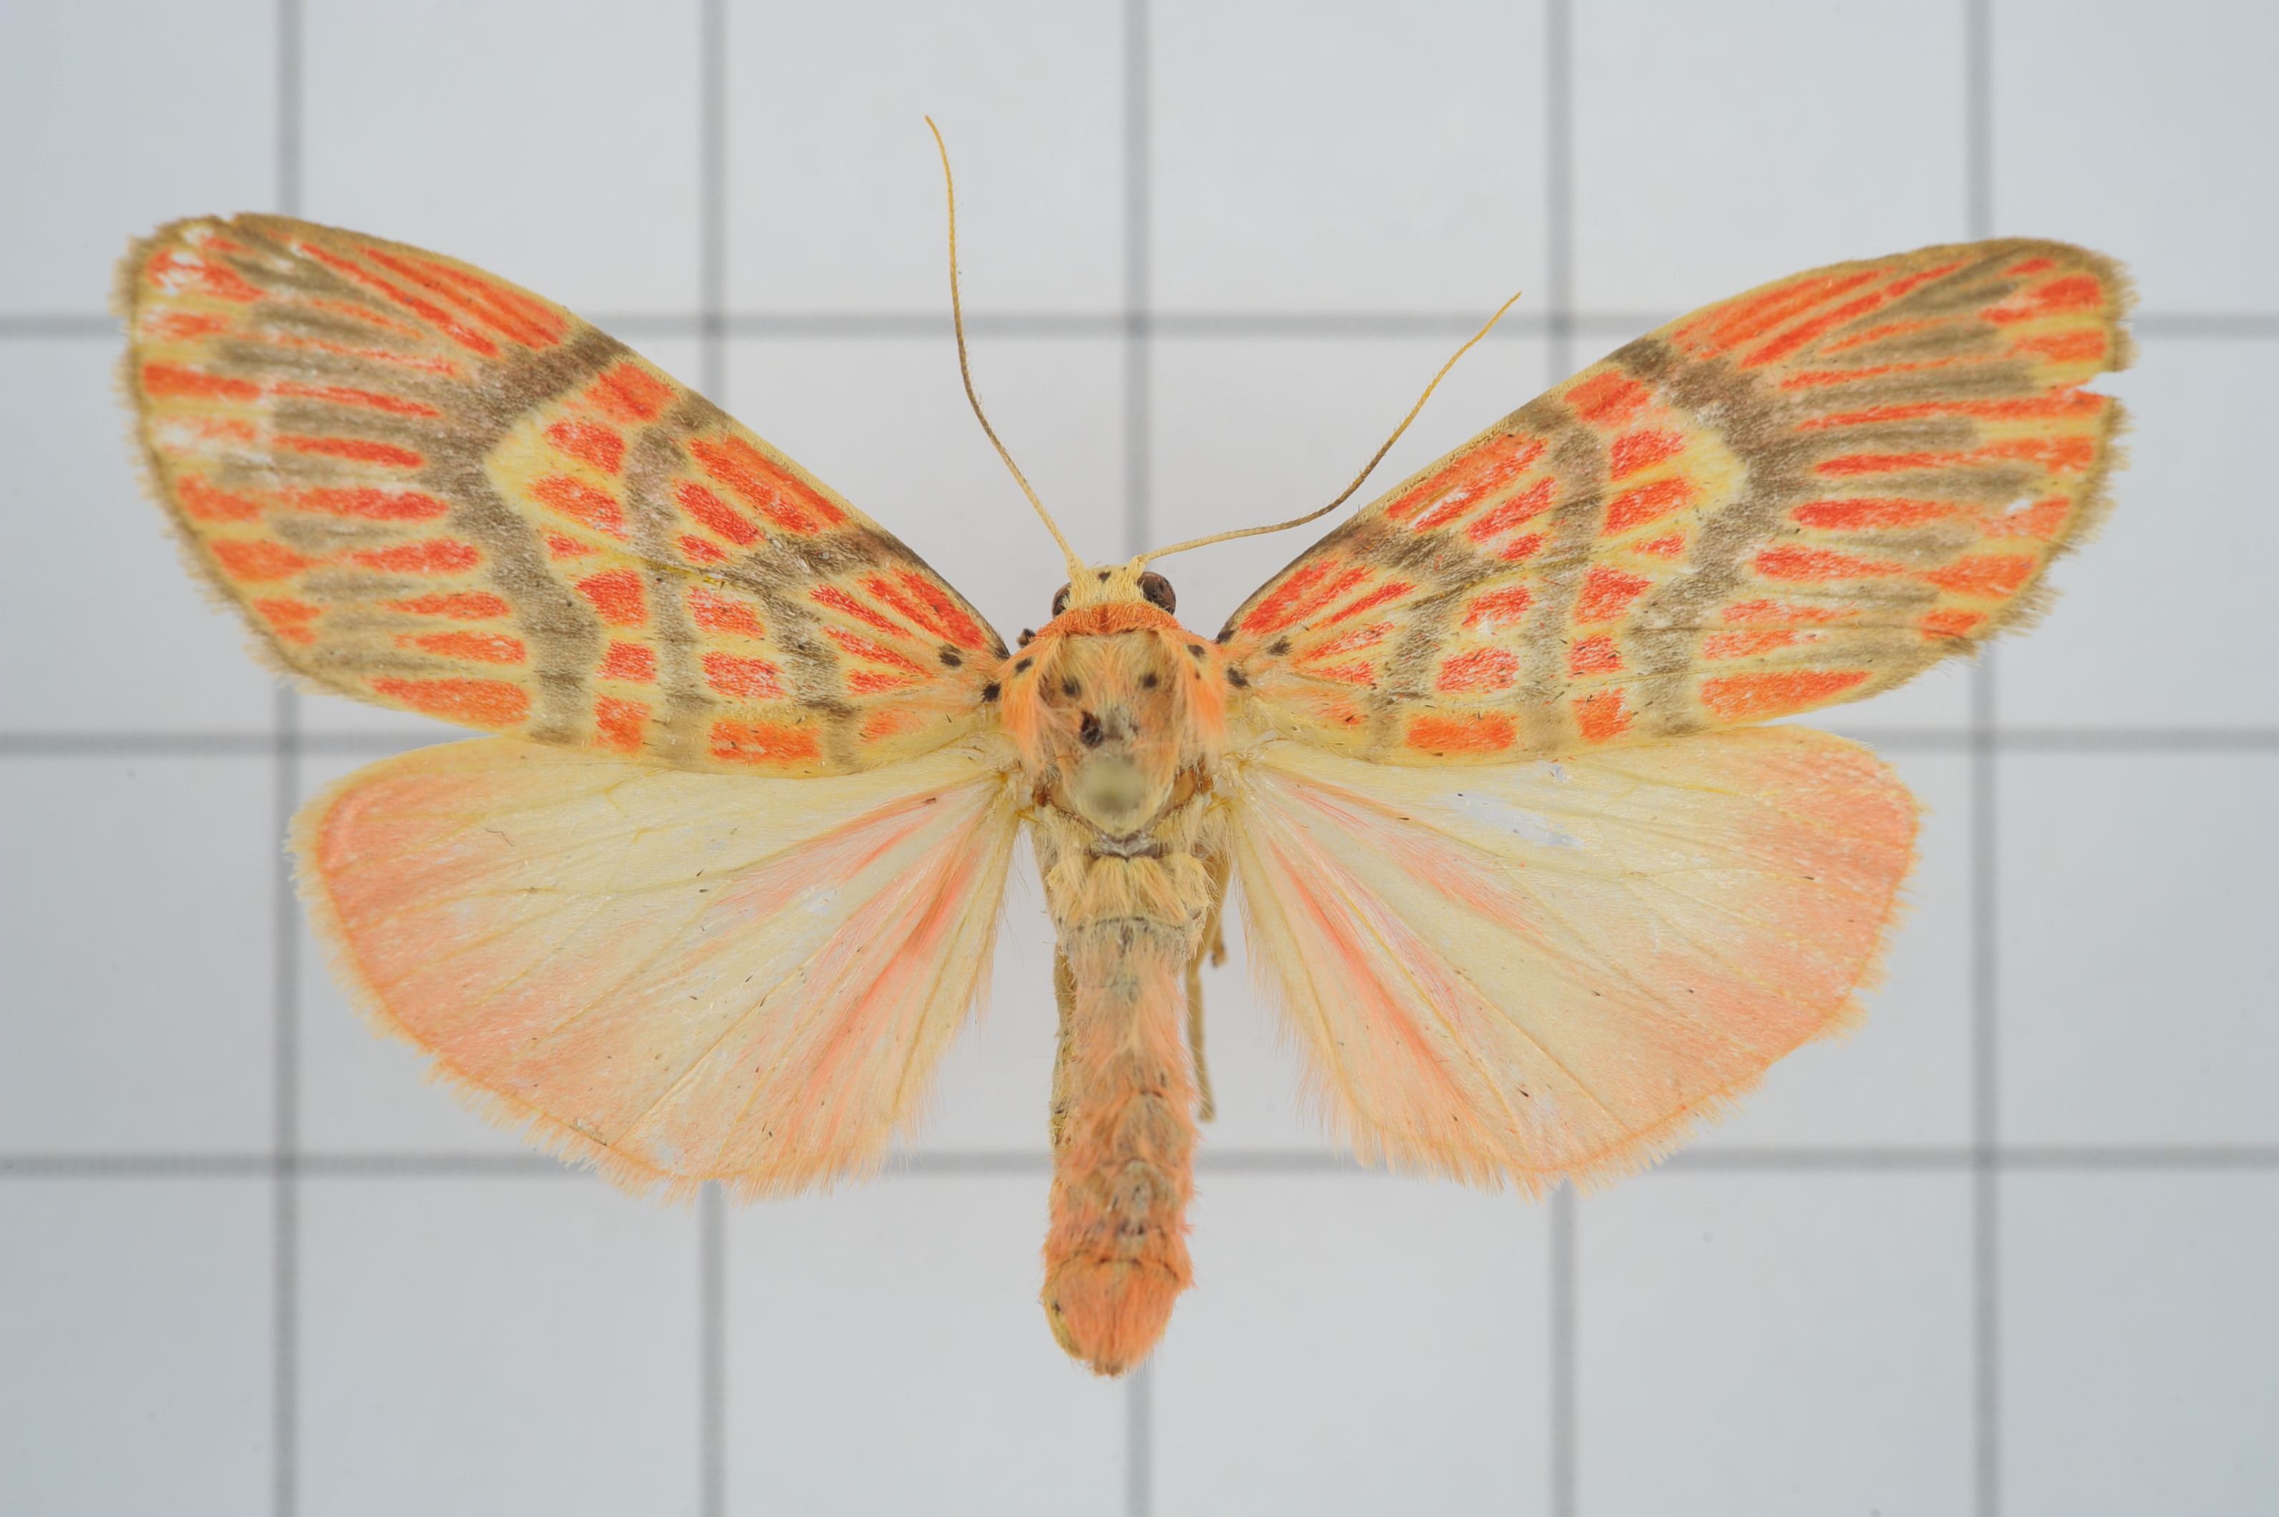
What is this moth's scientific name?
Barsine sauteri
